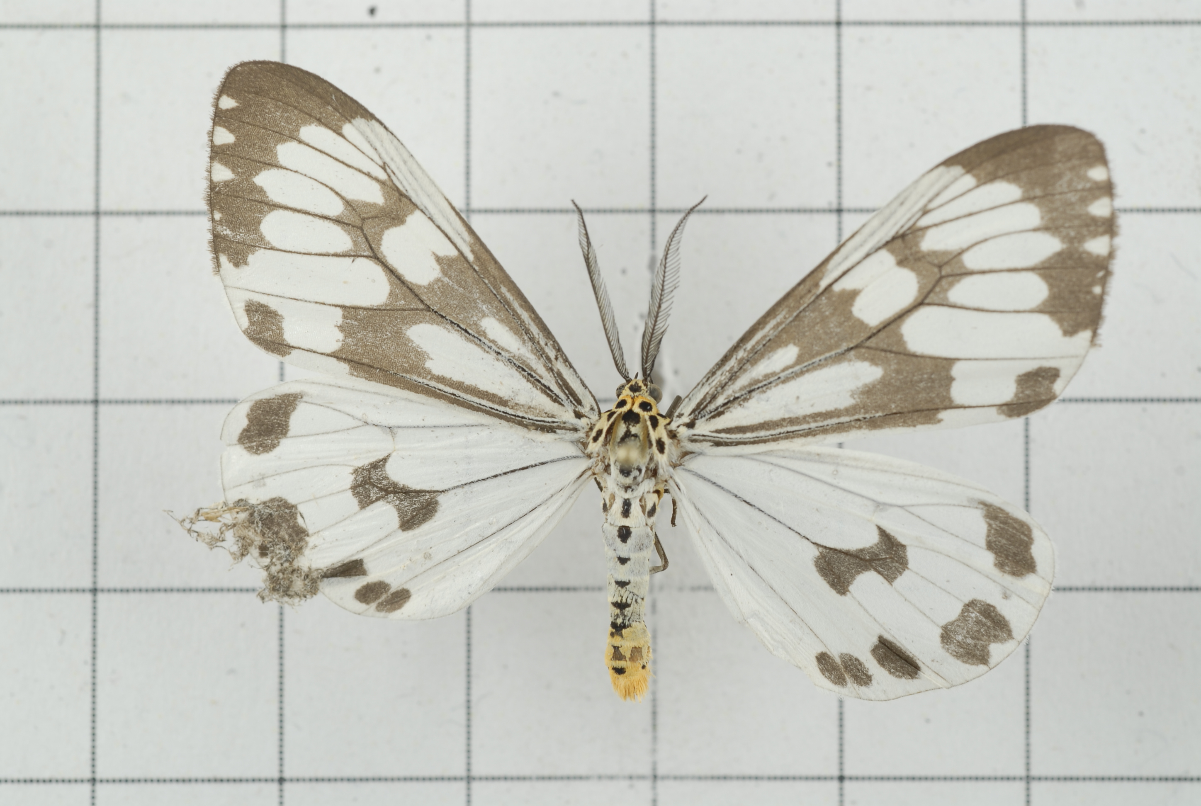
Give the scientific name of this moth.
Nyctemera adversata
